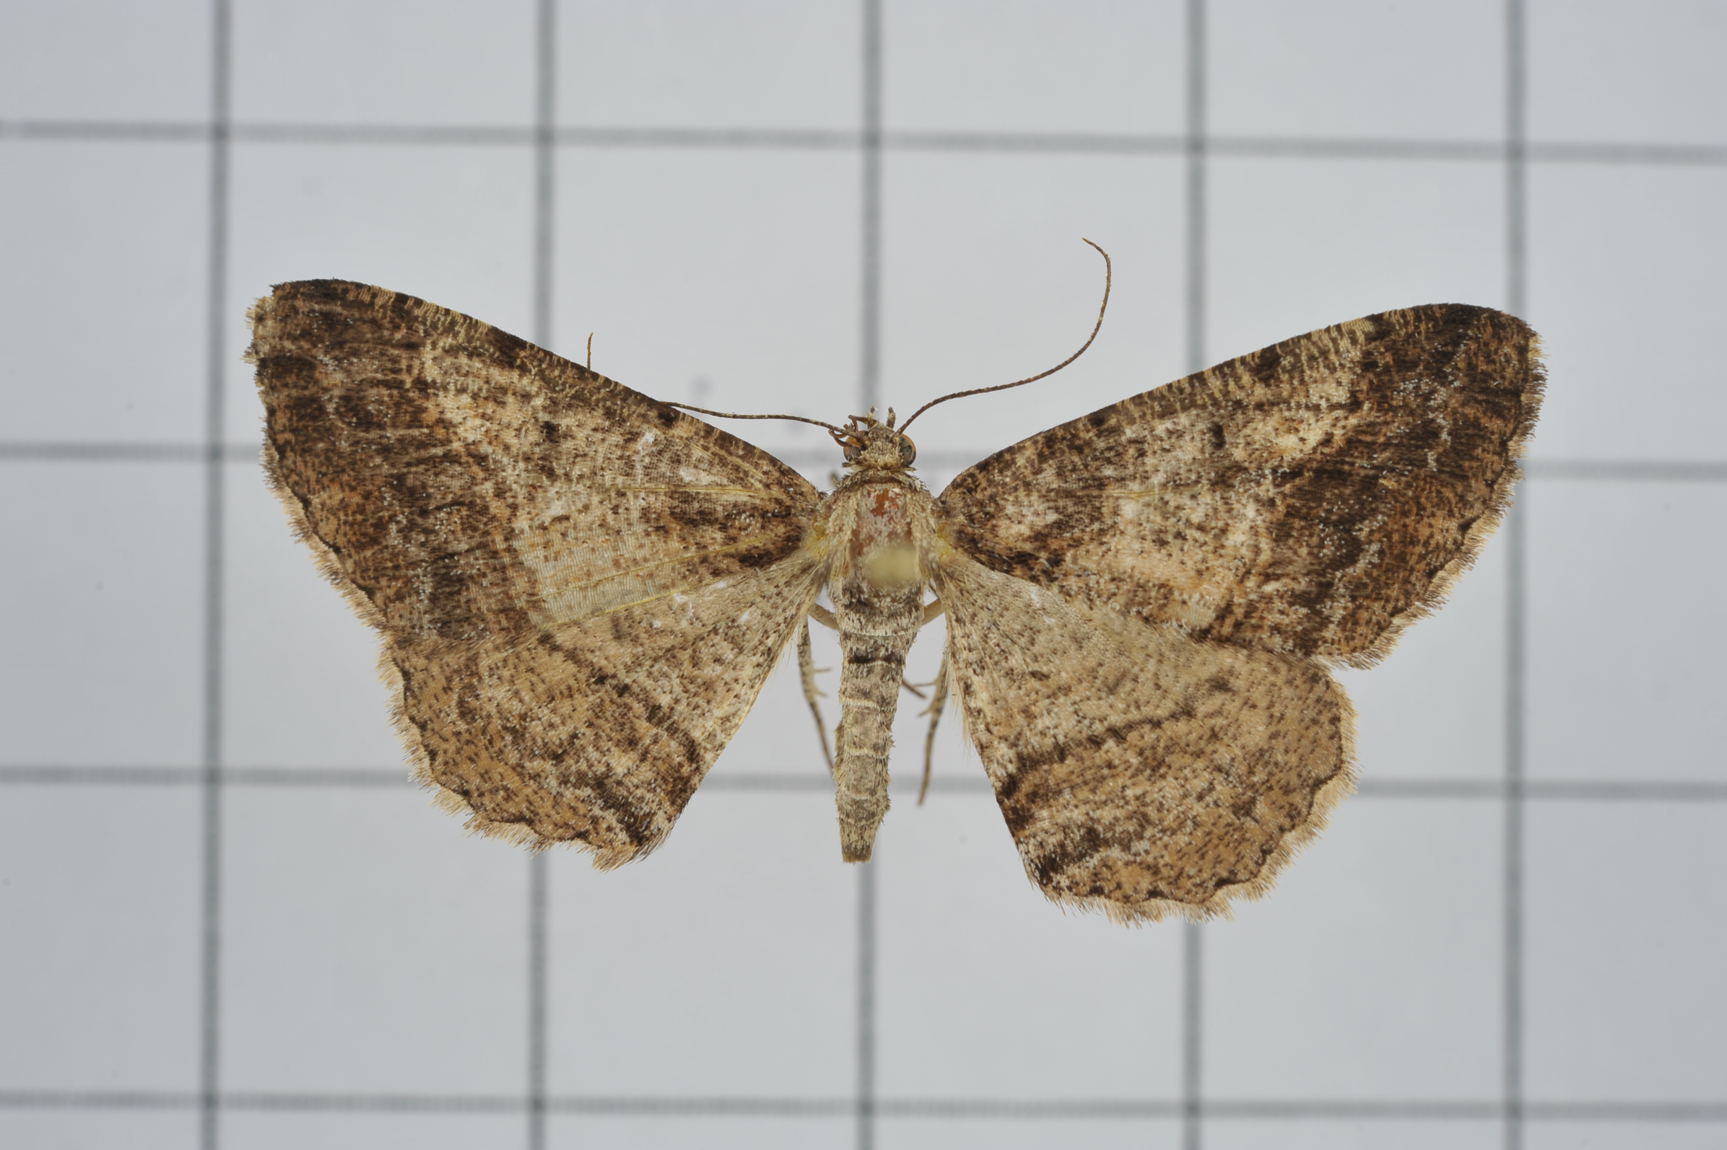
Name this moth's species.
Alcis ectogramma
